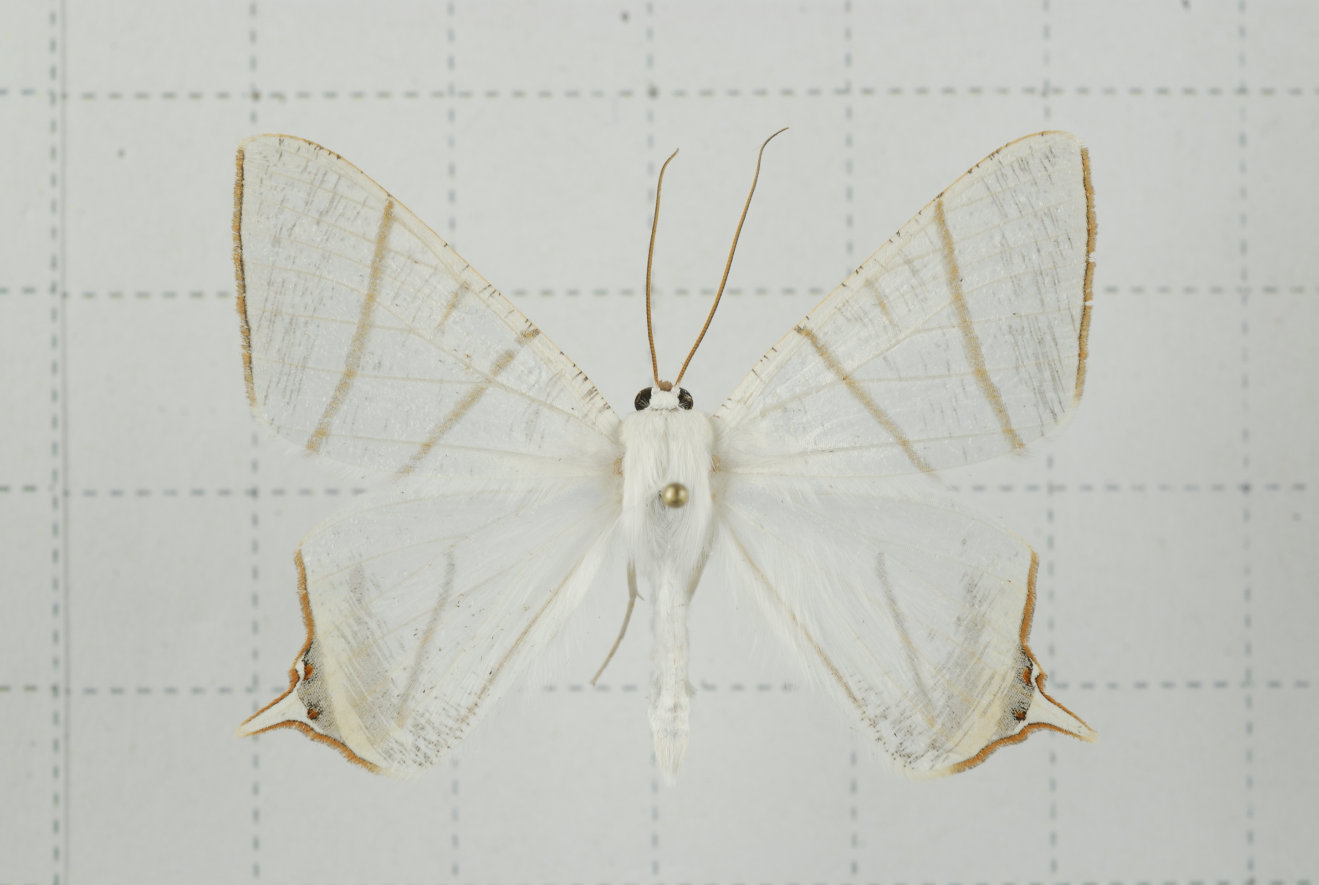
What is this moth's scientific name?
Ourapteryx changi
